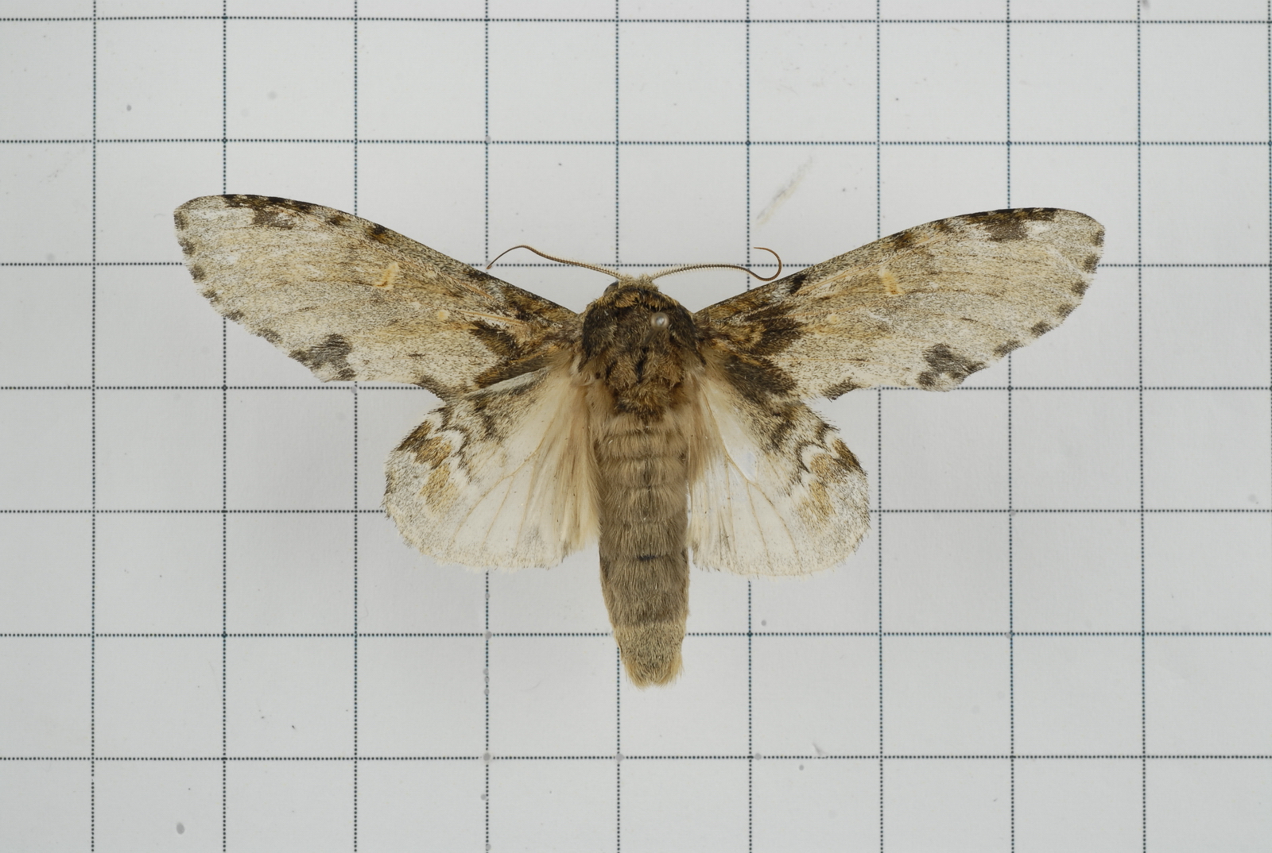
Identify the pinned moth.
Peridea moorei ochreipennis
